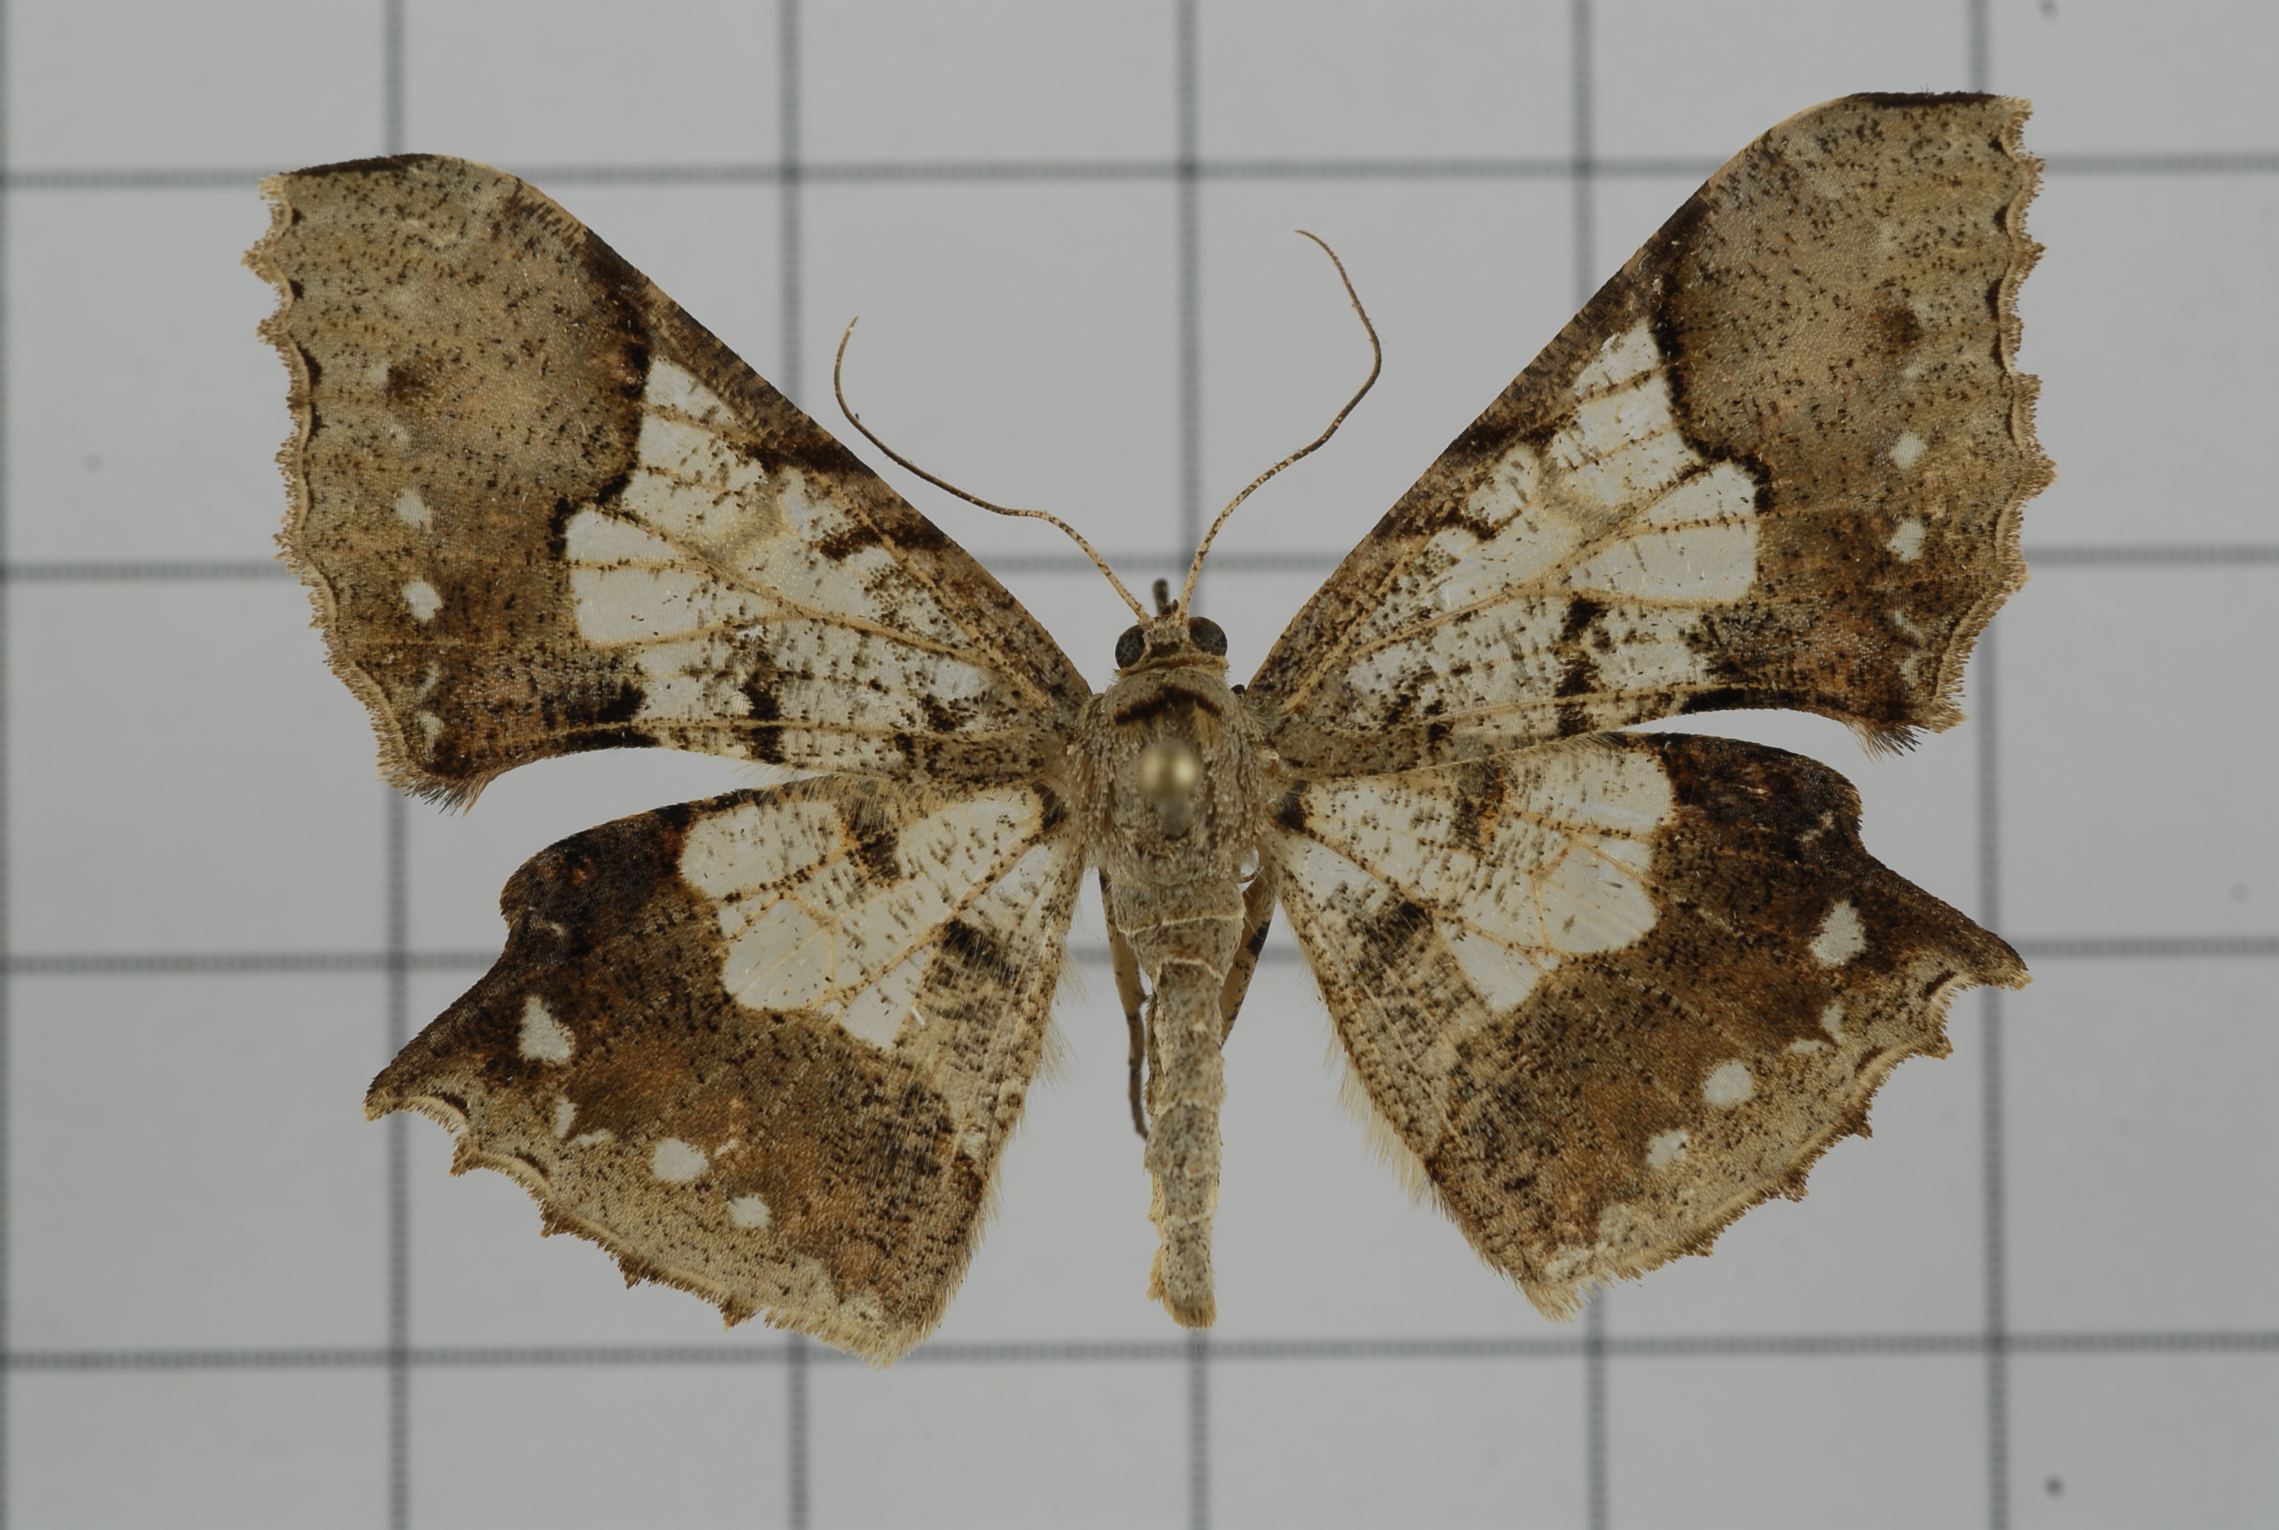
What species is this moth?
Krananda semihyalina
